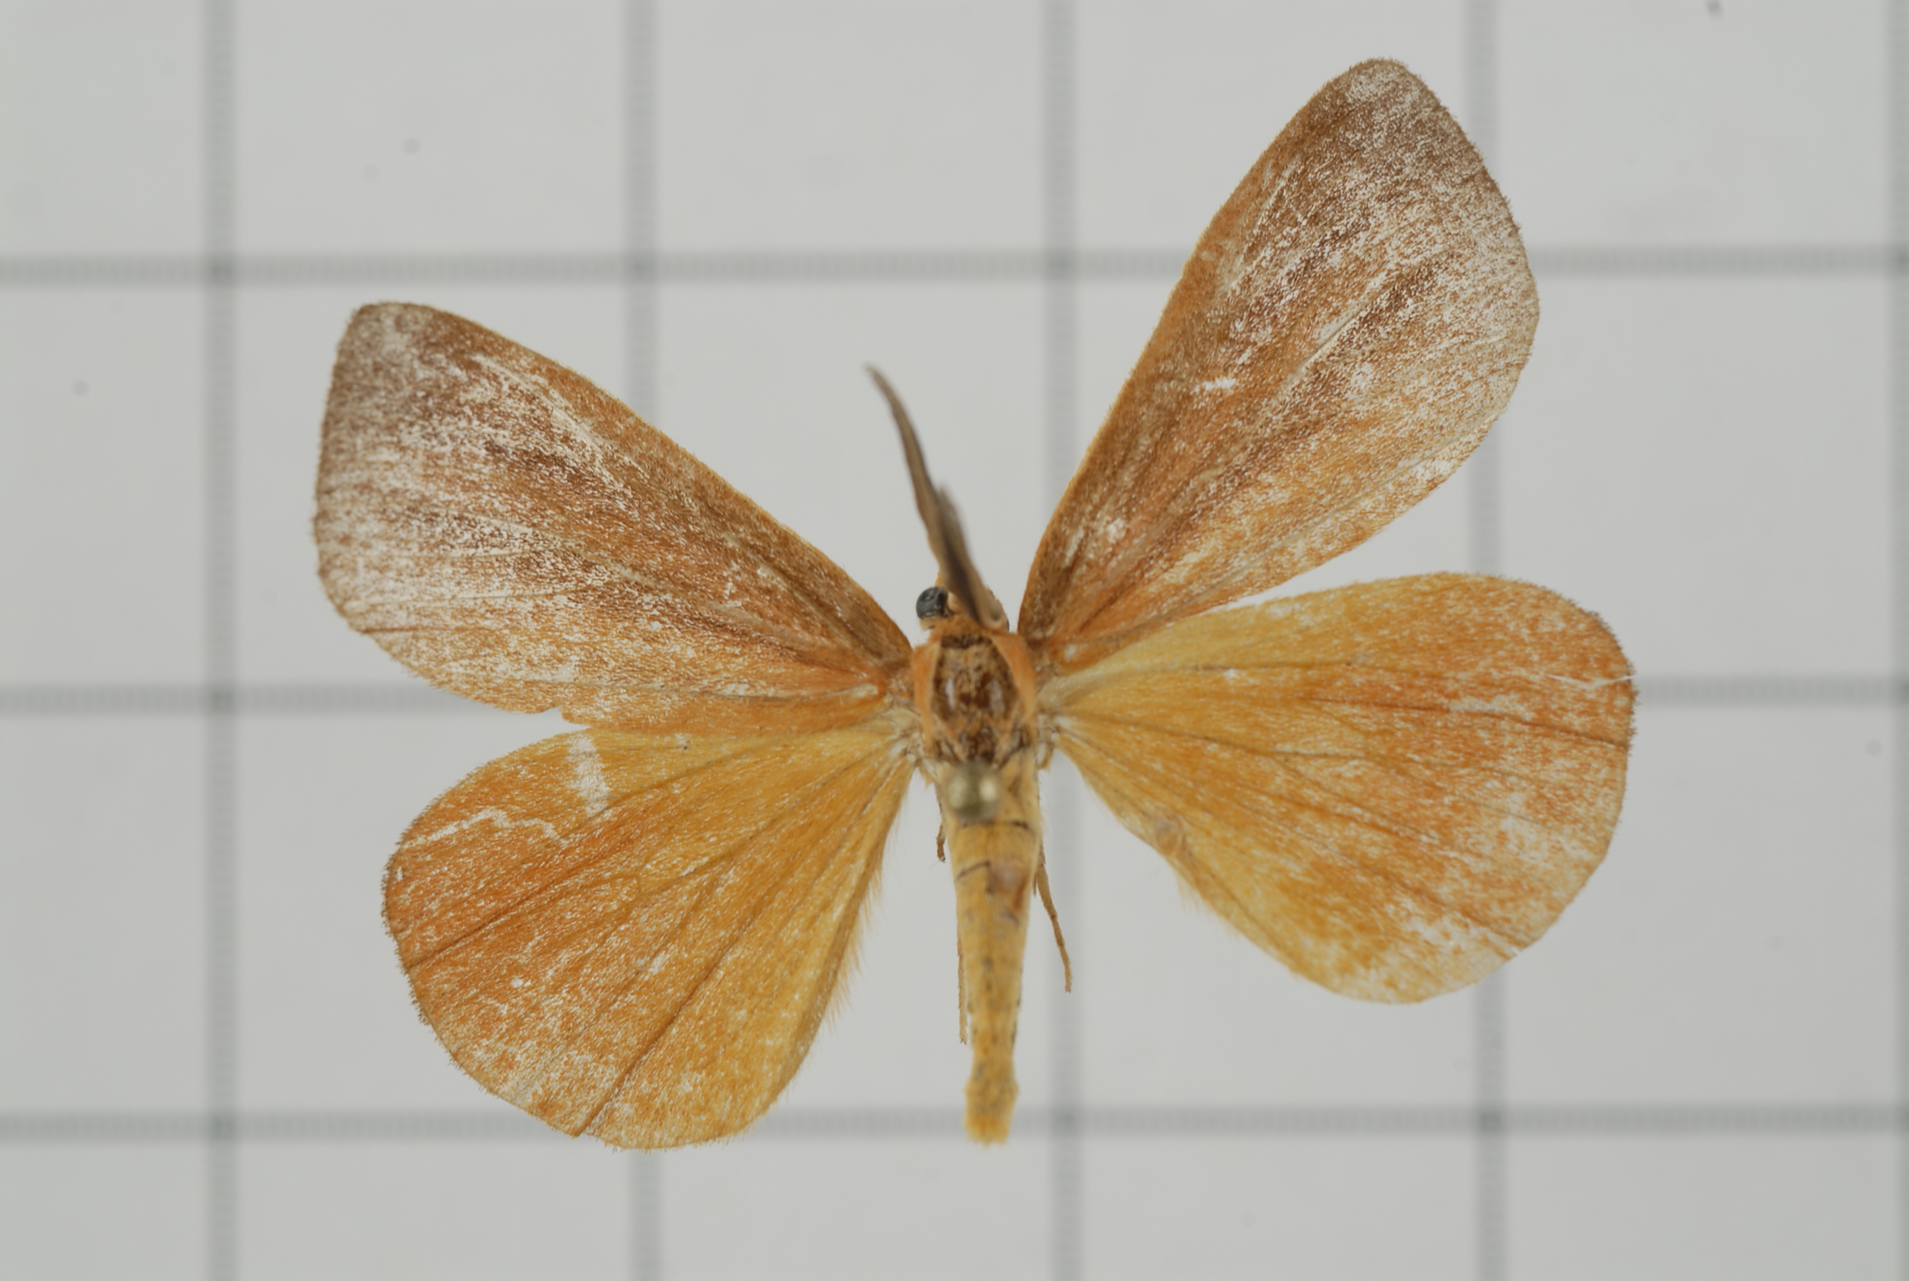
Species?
Pantana substrigosa
